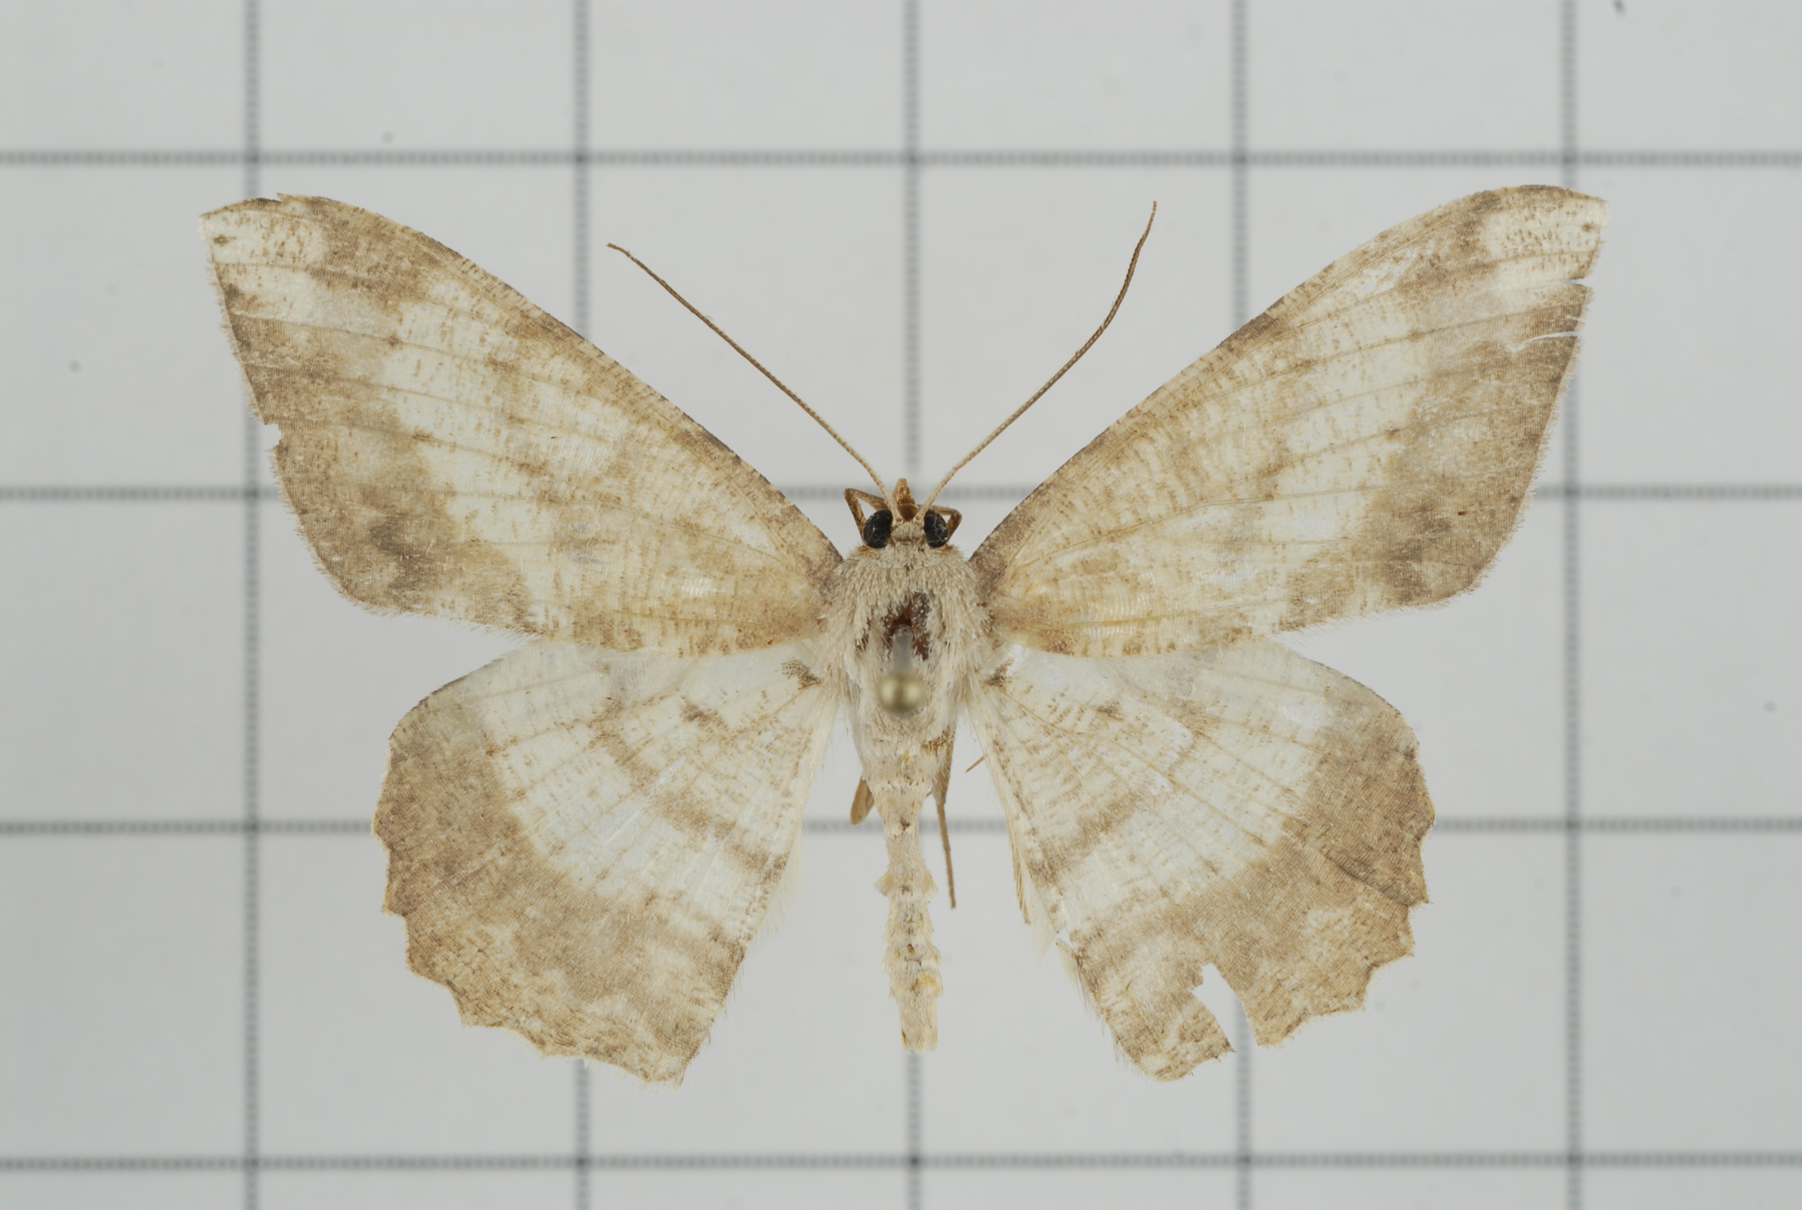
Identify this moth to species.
Luxiaria amasa amasa
